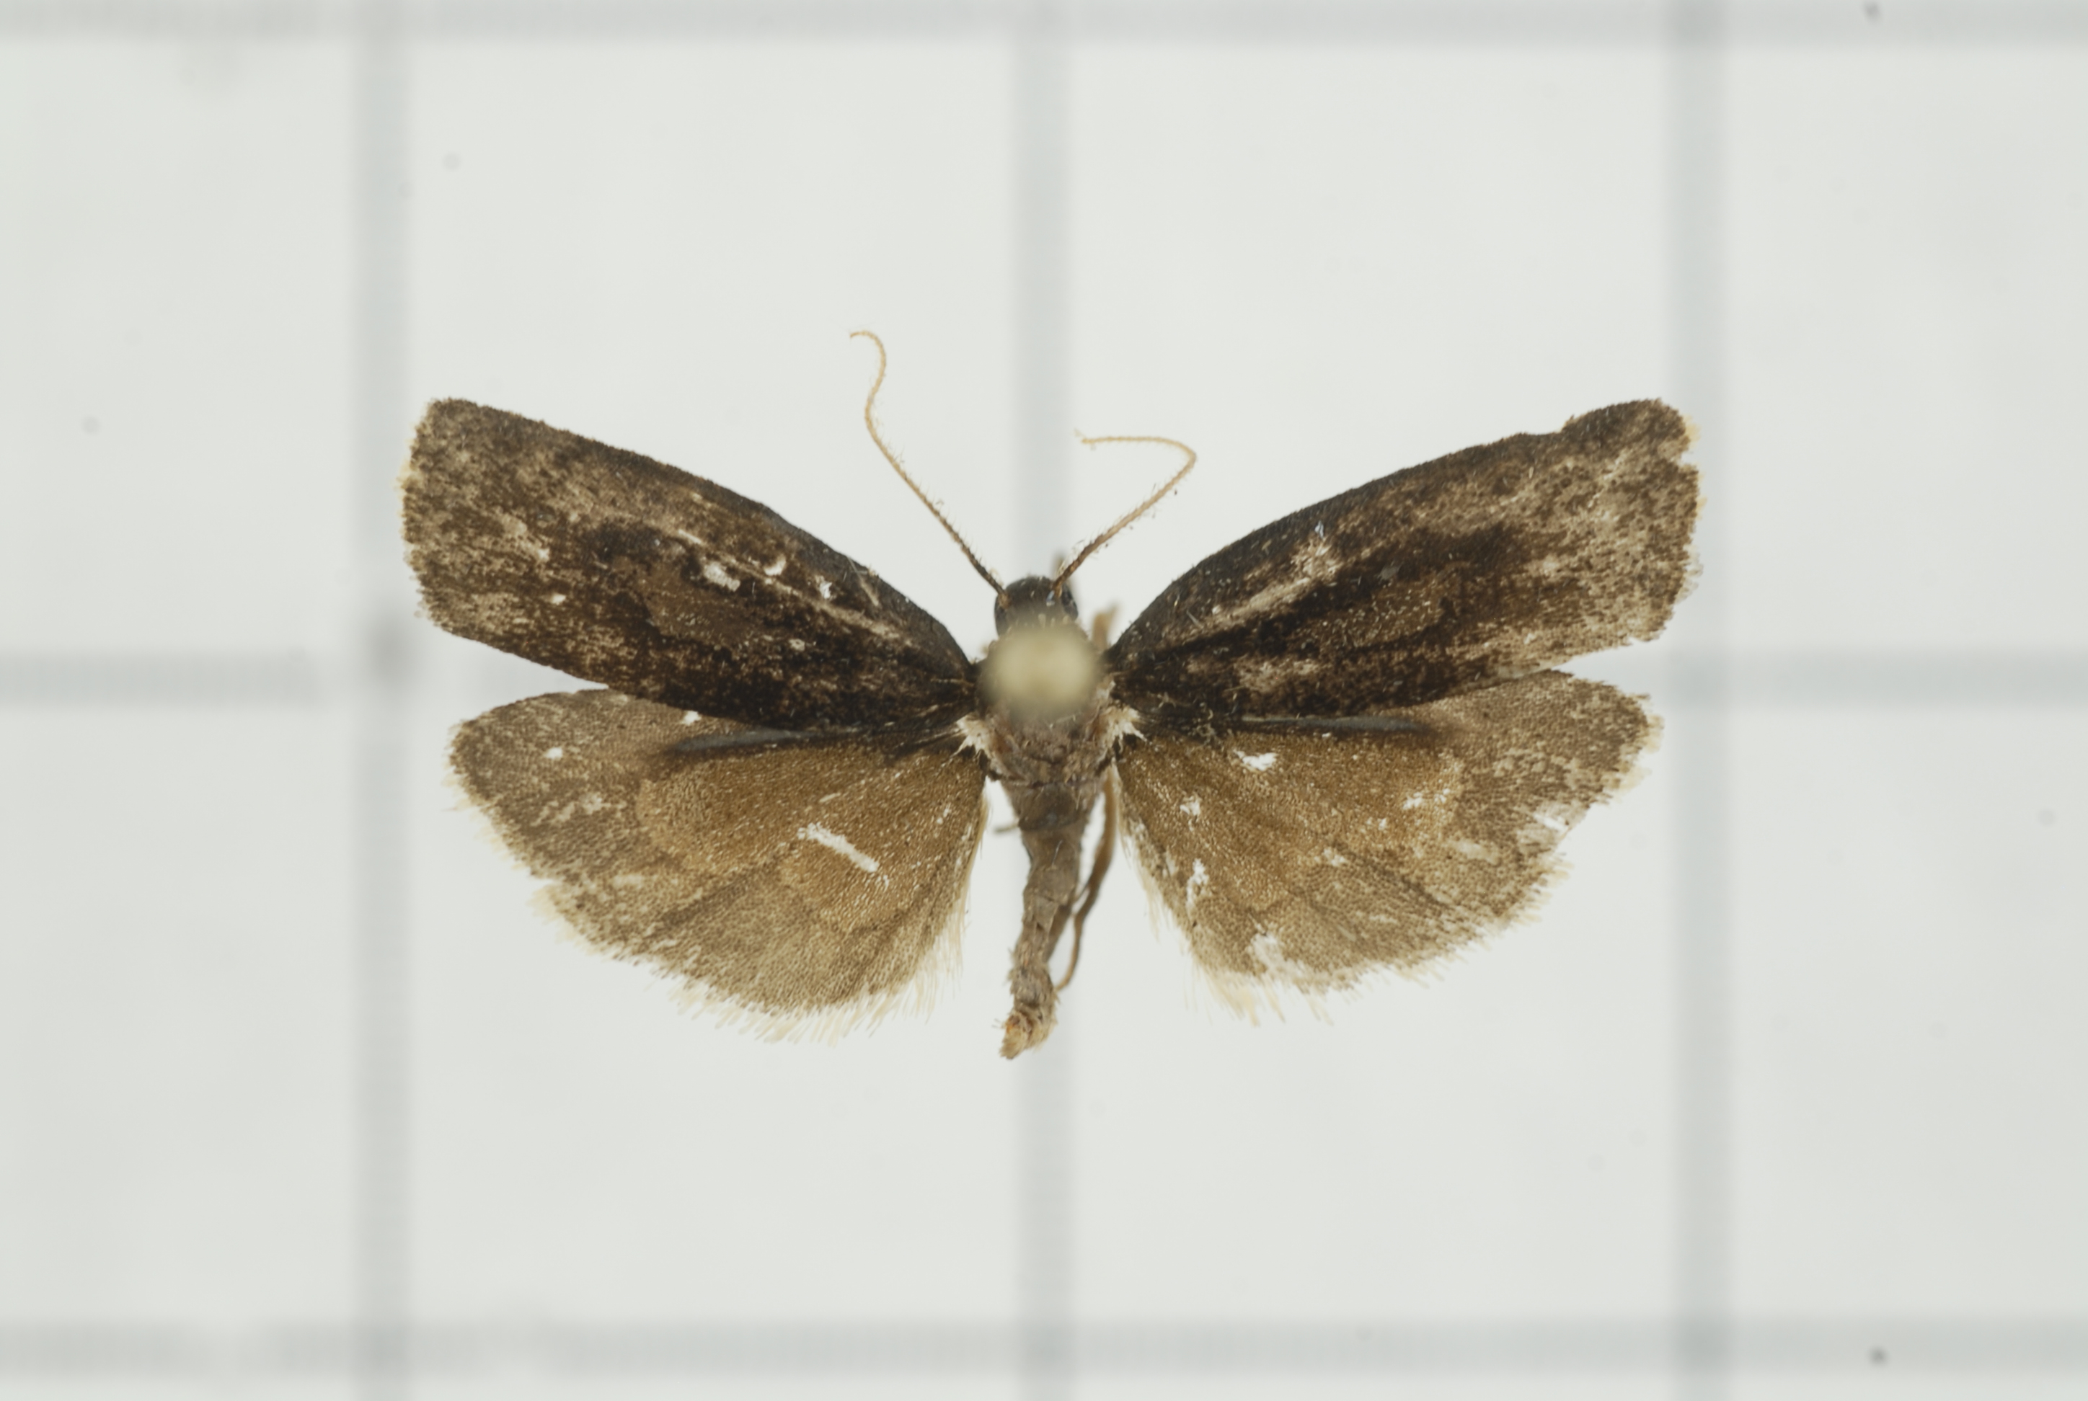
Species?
Blavia scoteola
